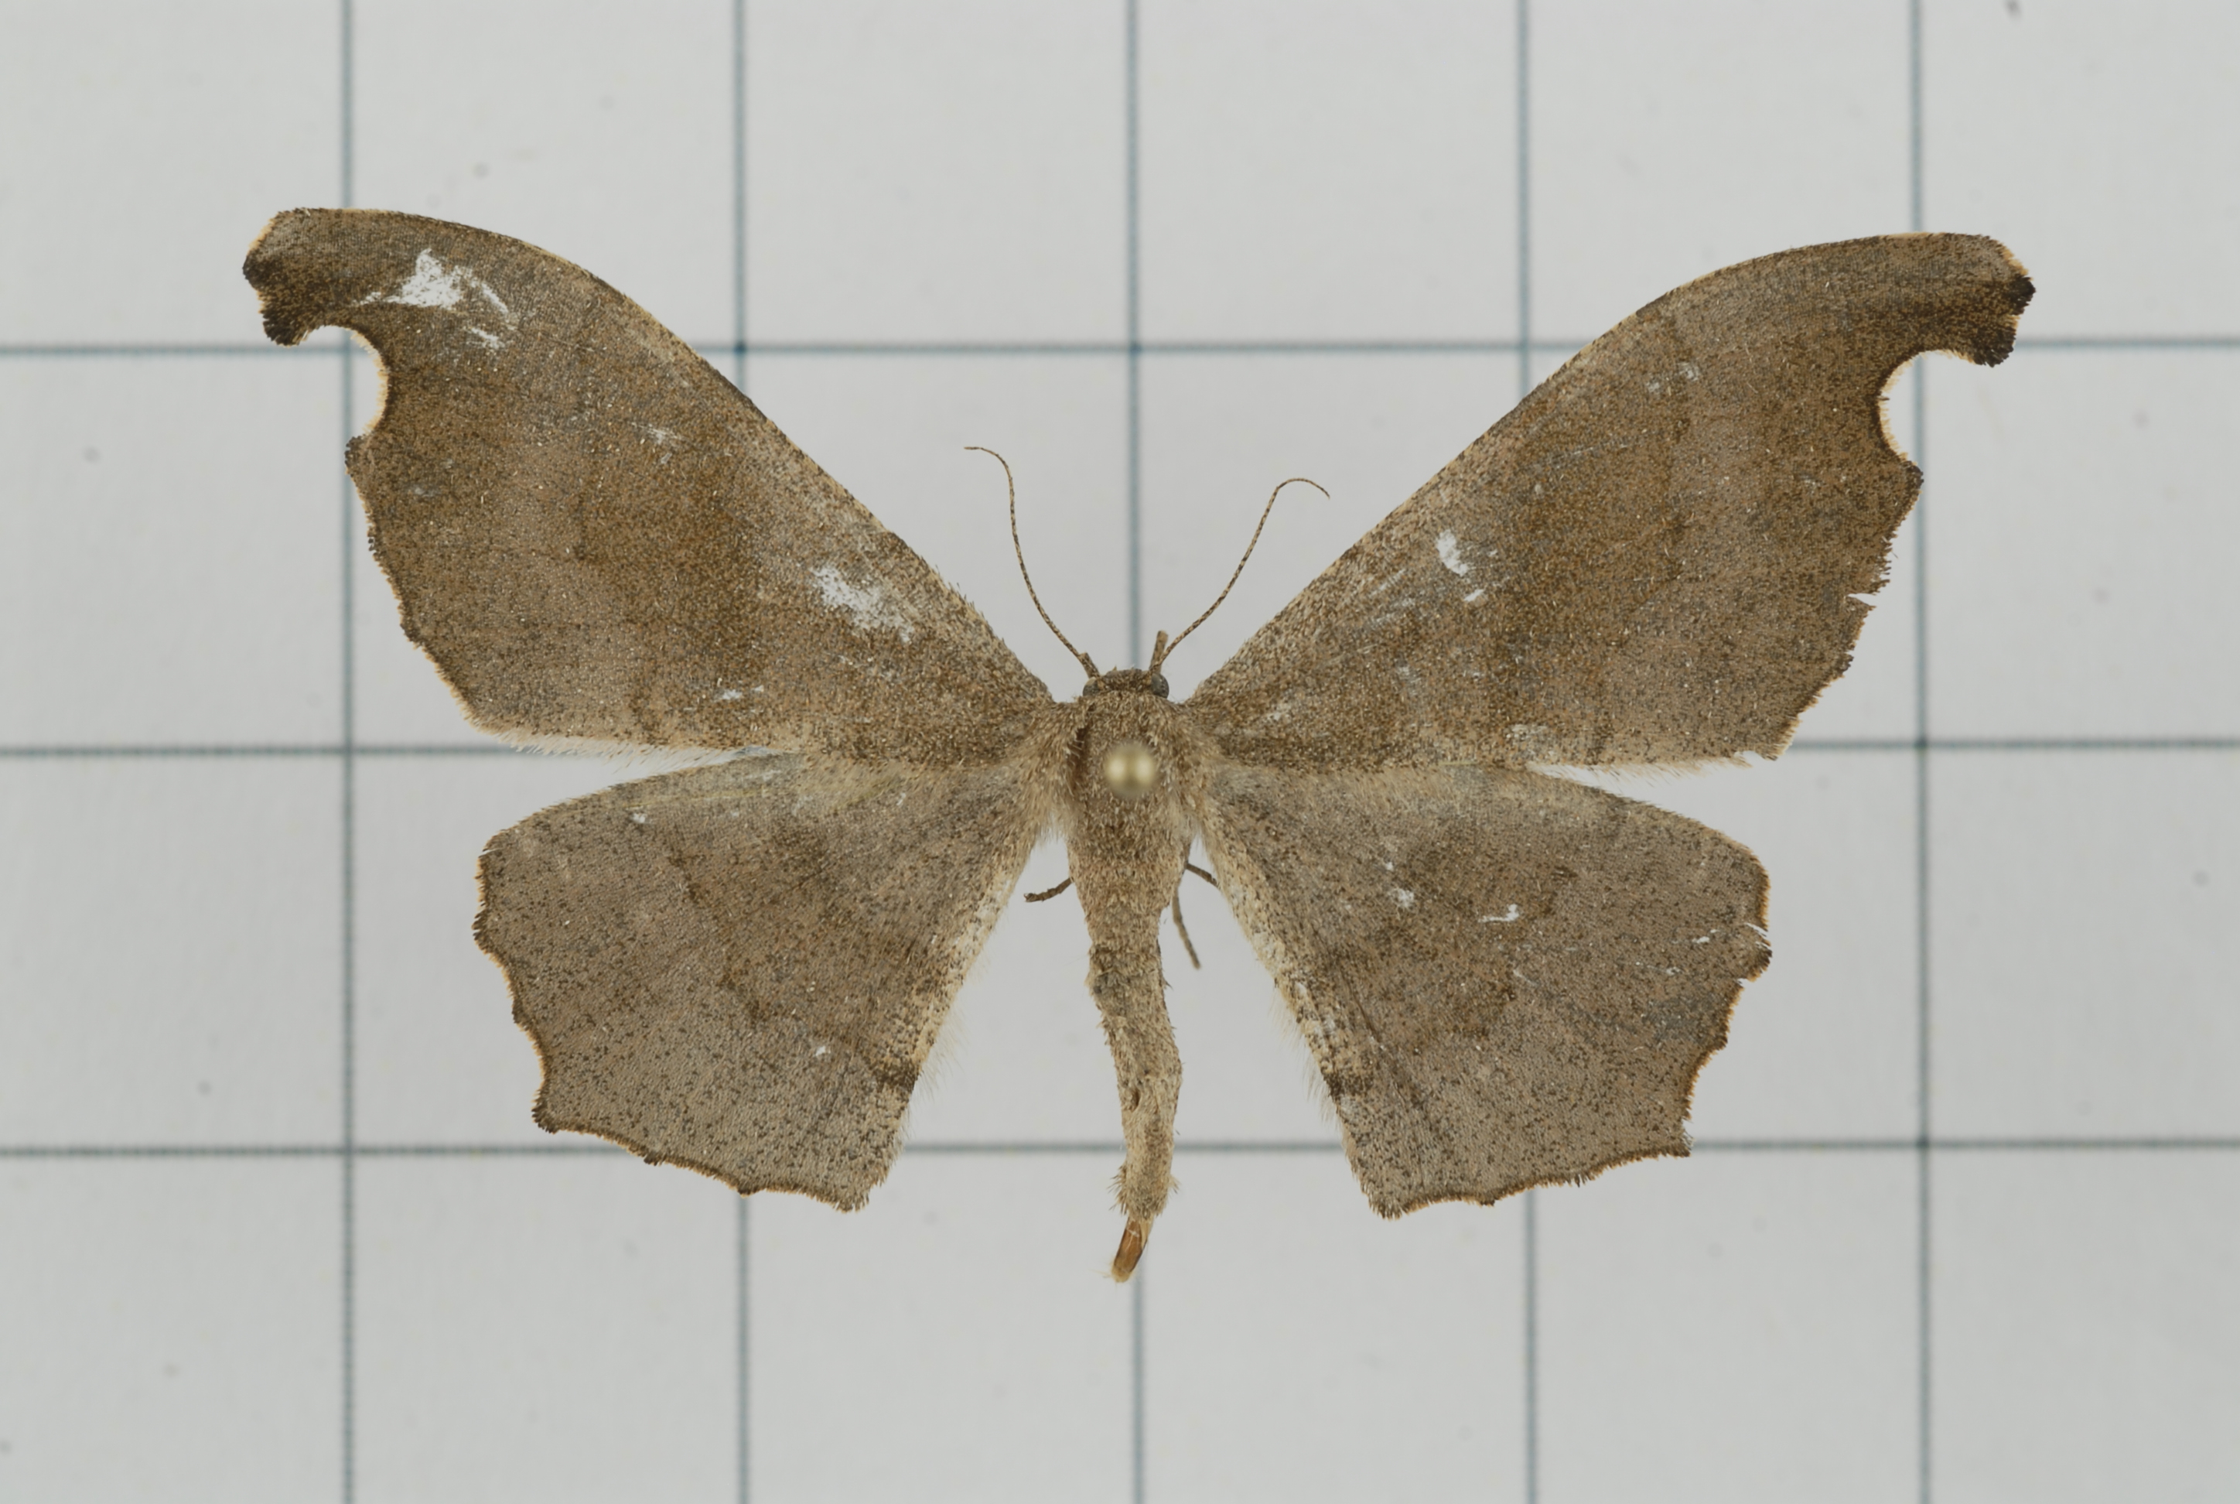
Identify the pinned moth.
Hyposidra talaca talaca
